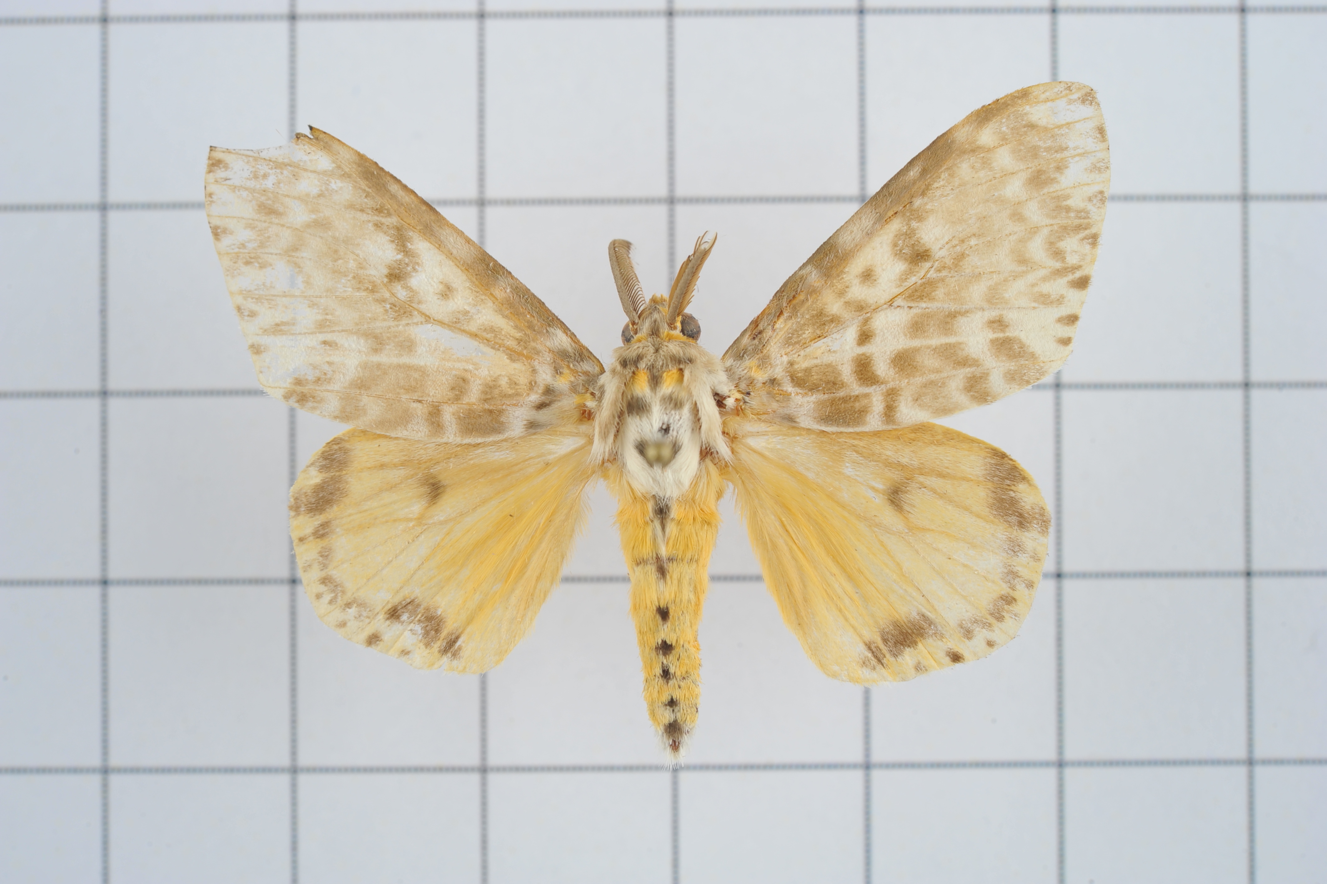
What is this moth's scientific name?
Lymantria mathura subpallida
